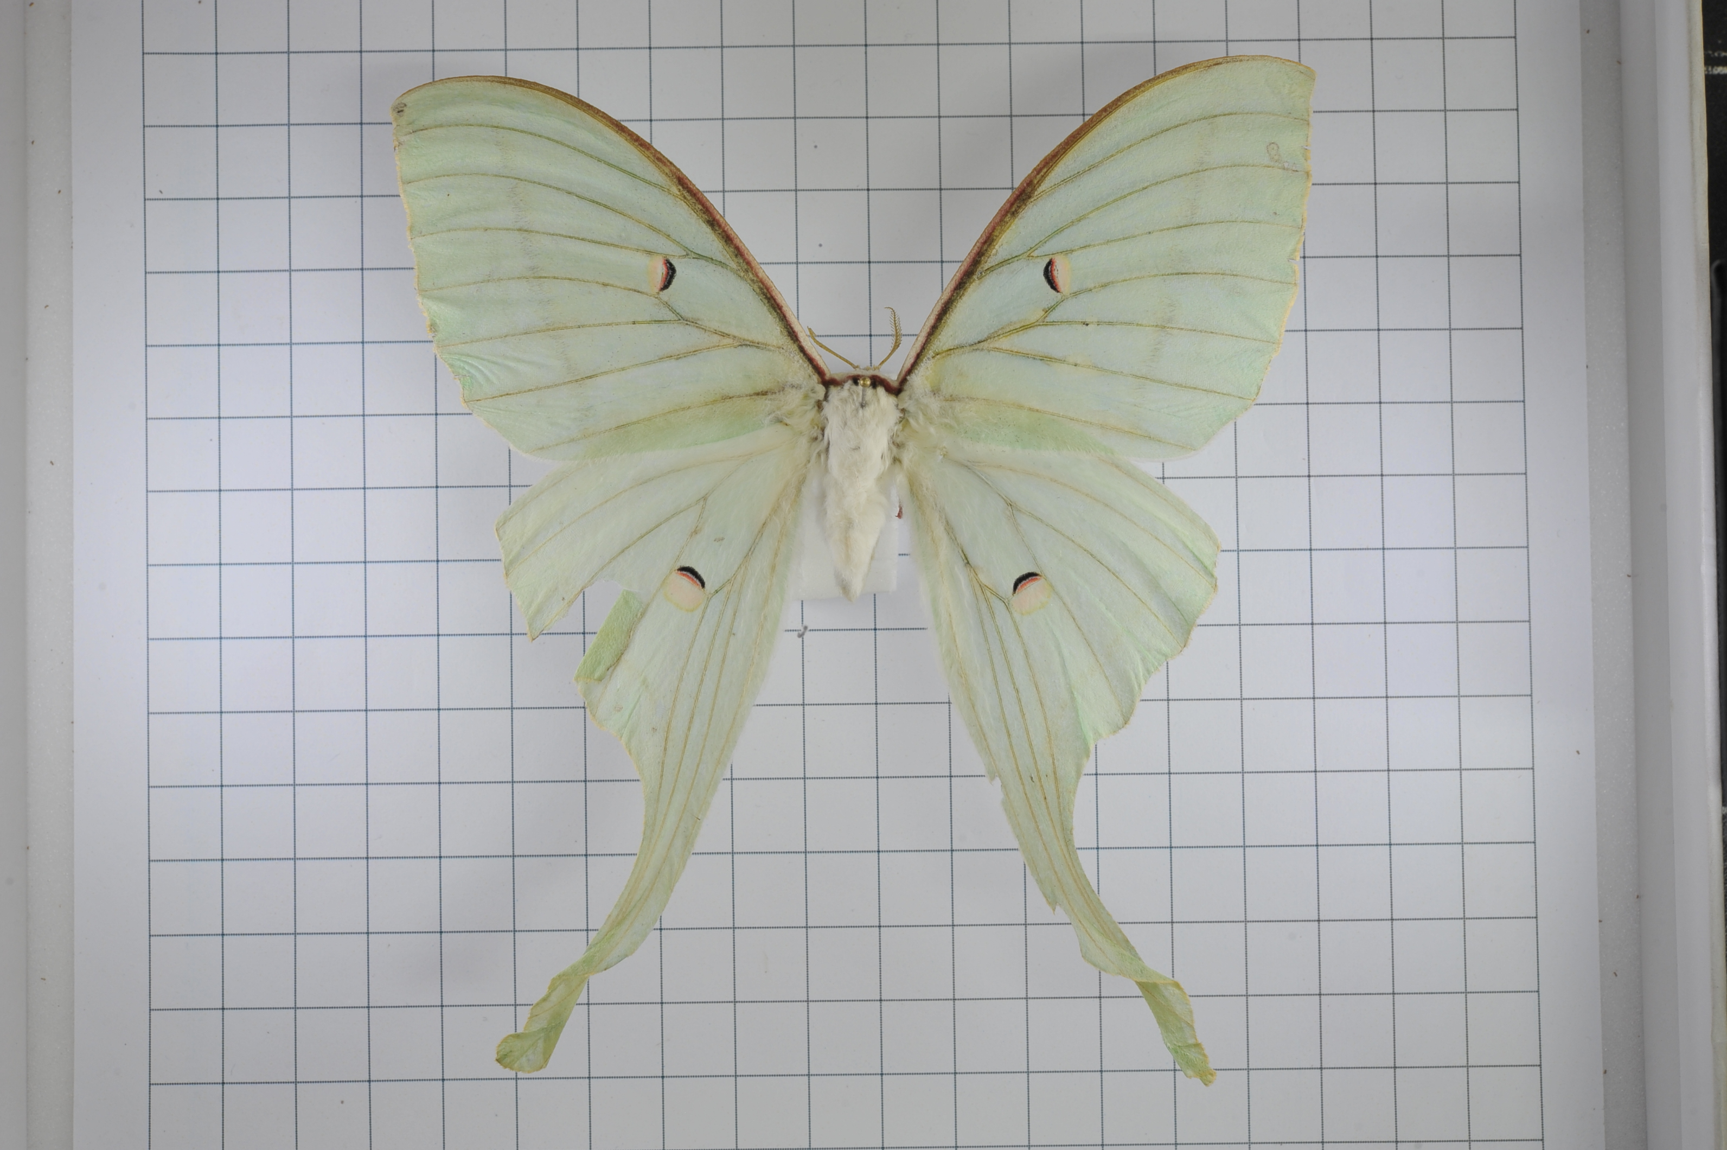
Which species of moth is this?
Actias ningpoana ningtaiwana
